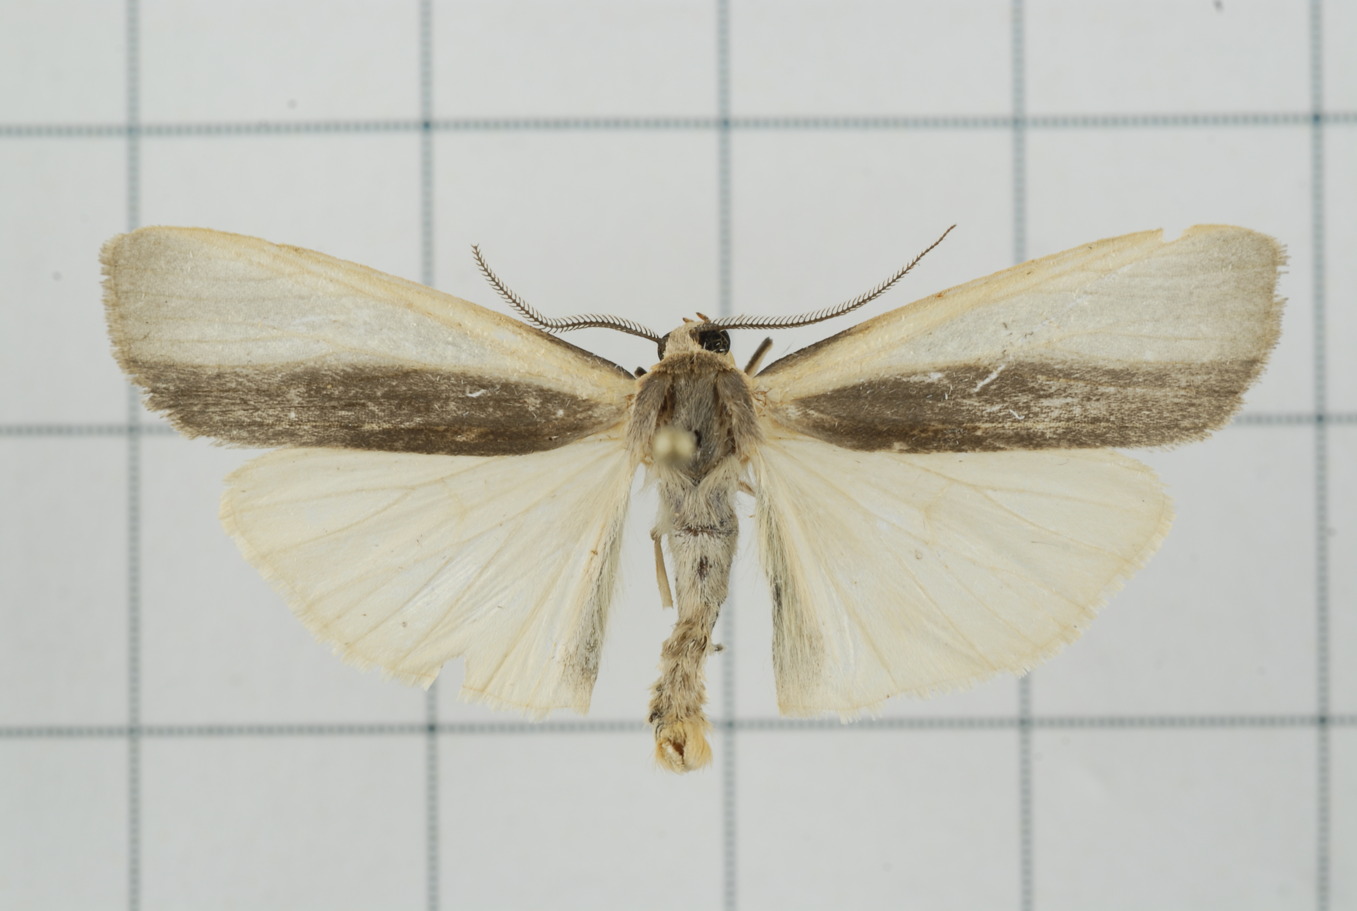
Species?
Hesudra divisa
